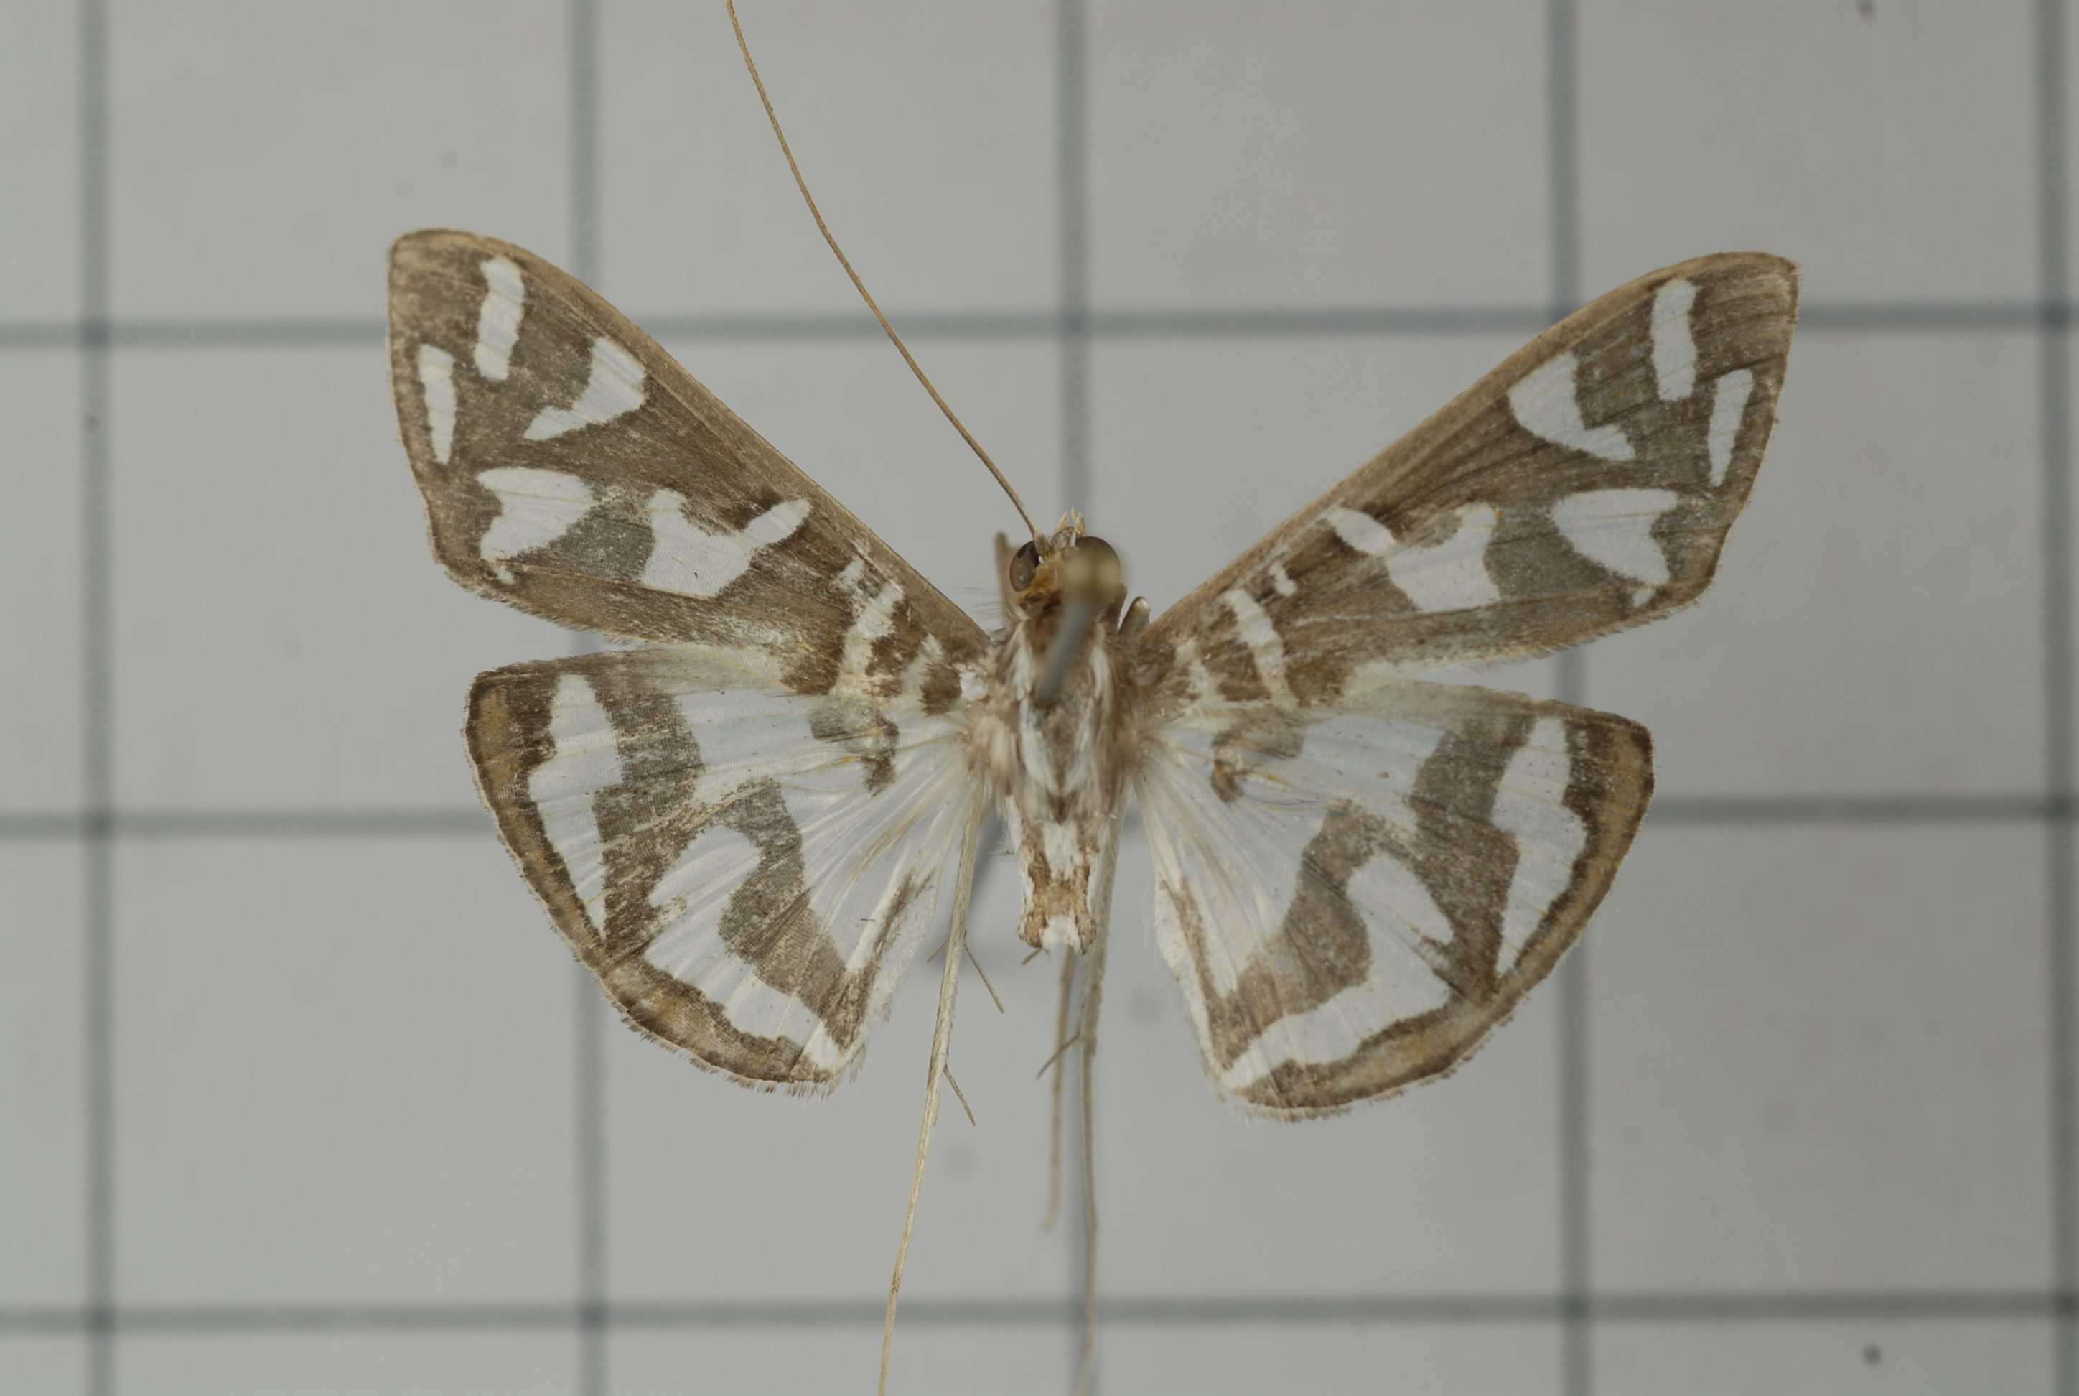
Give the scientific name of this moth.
Nausinoe perspectata
